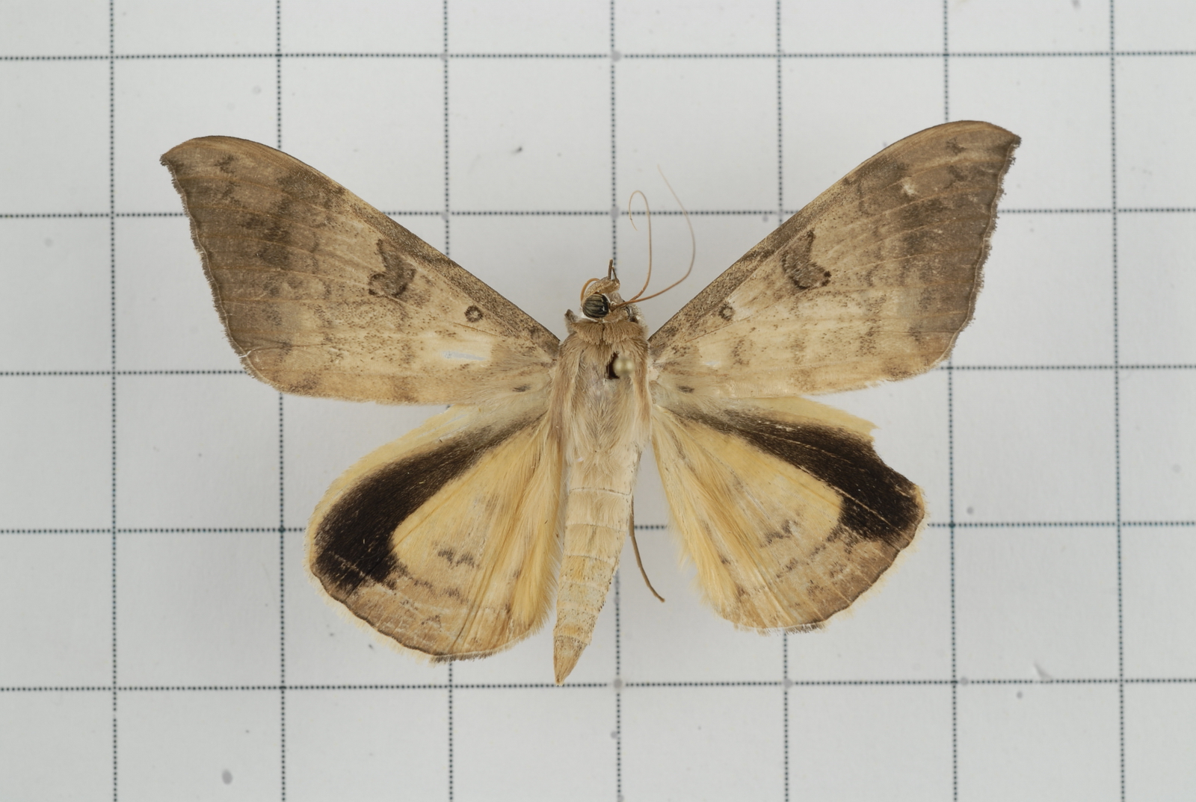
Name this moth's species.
Oxyodes scrobiculata
